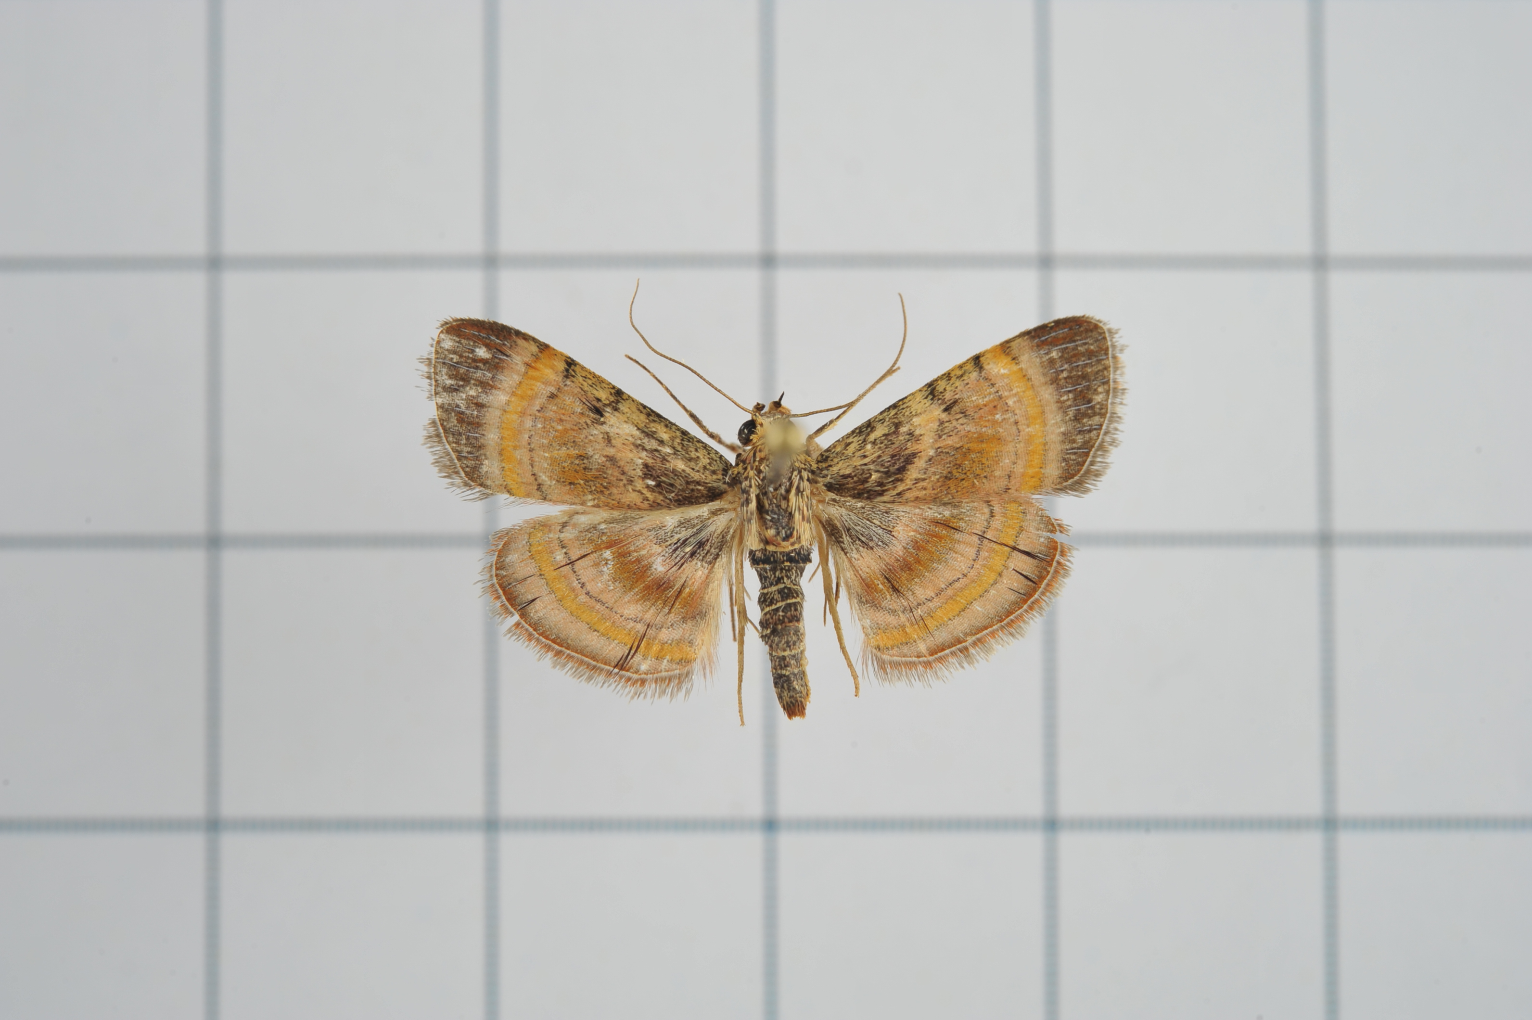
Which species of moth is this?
Lista haraldusalis
